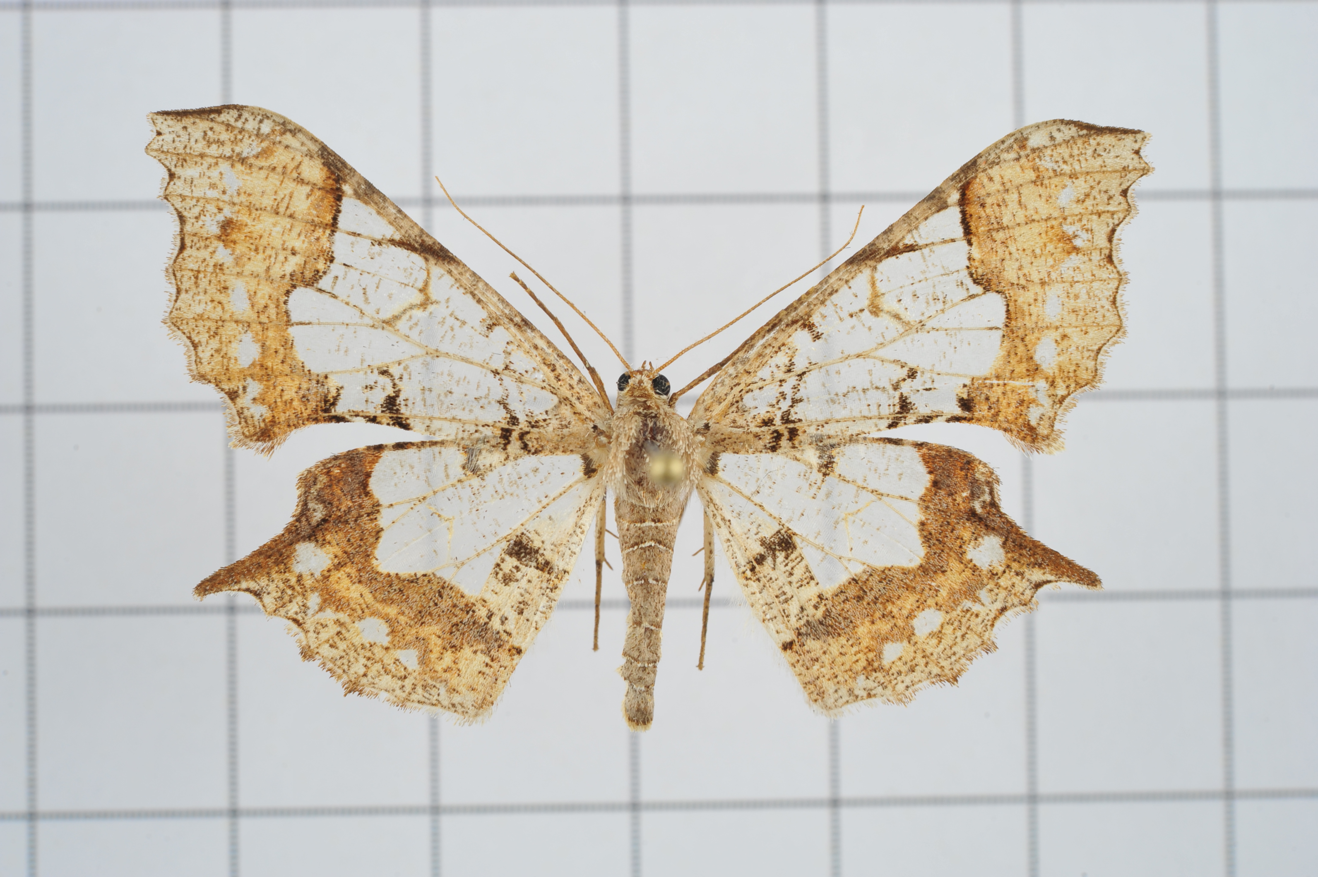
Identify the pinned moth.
Krananda semihyalina
